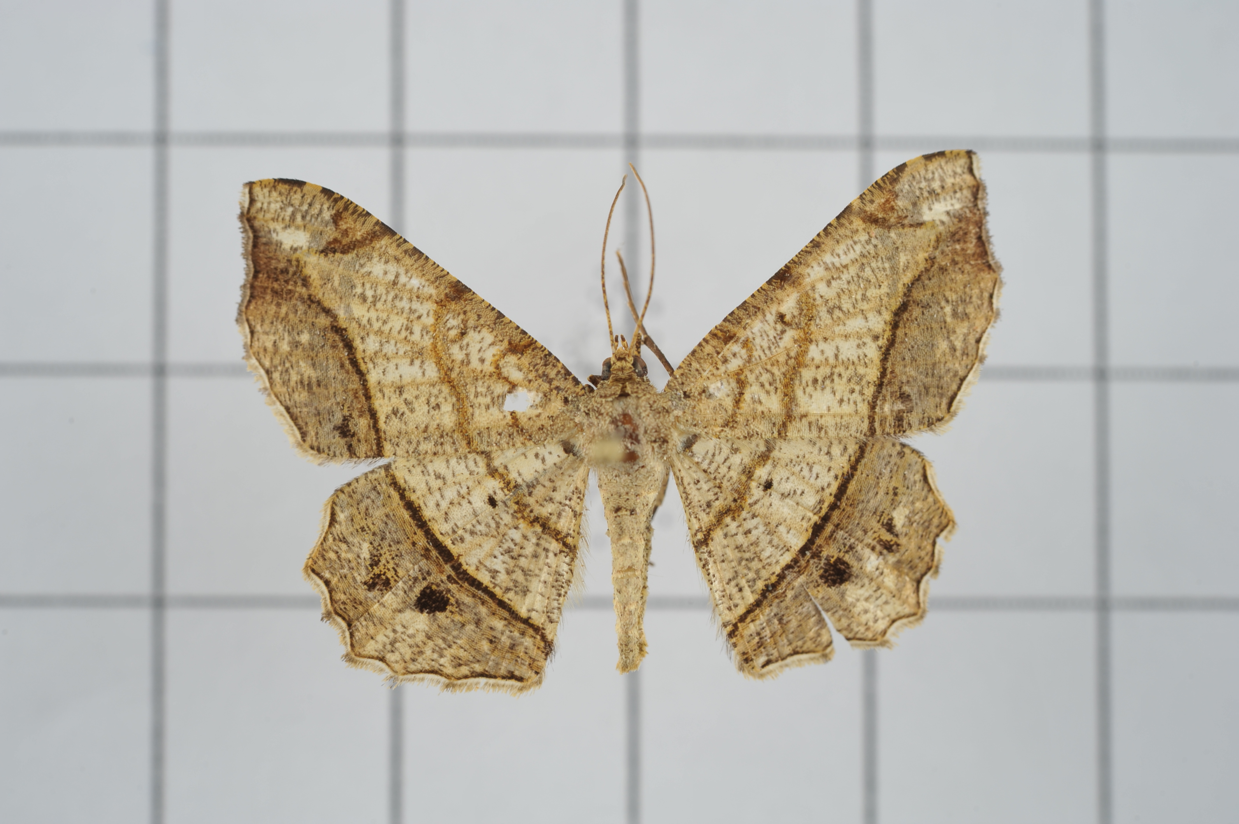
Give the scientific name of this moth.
Chiasmia intermediaria
